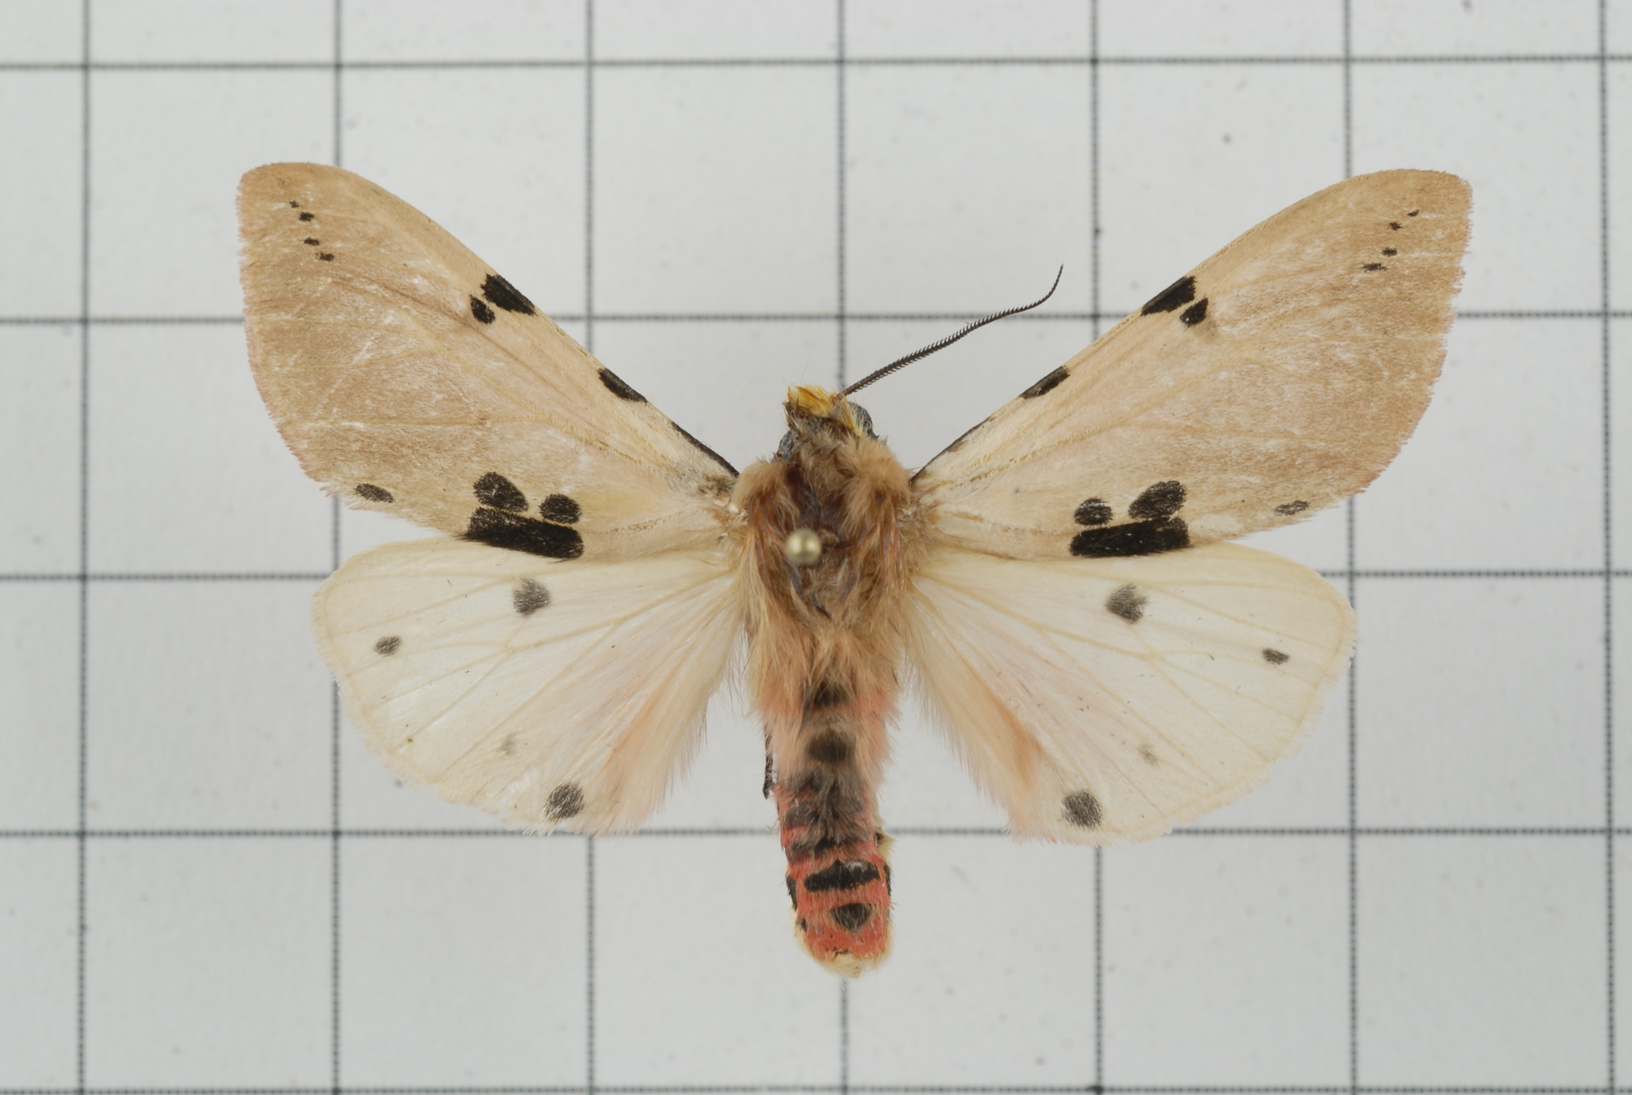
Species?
Spilarctia clava
